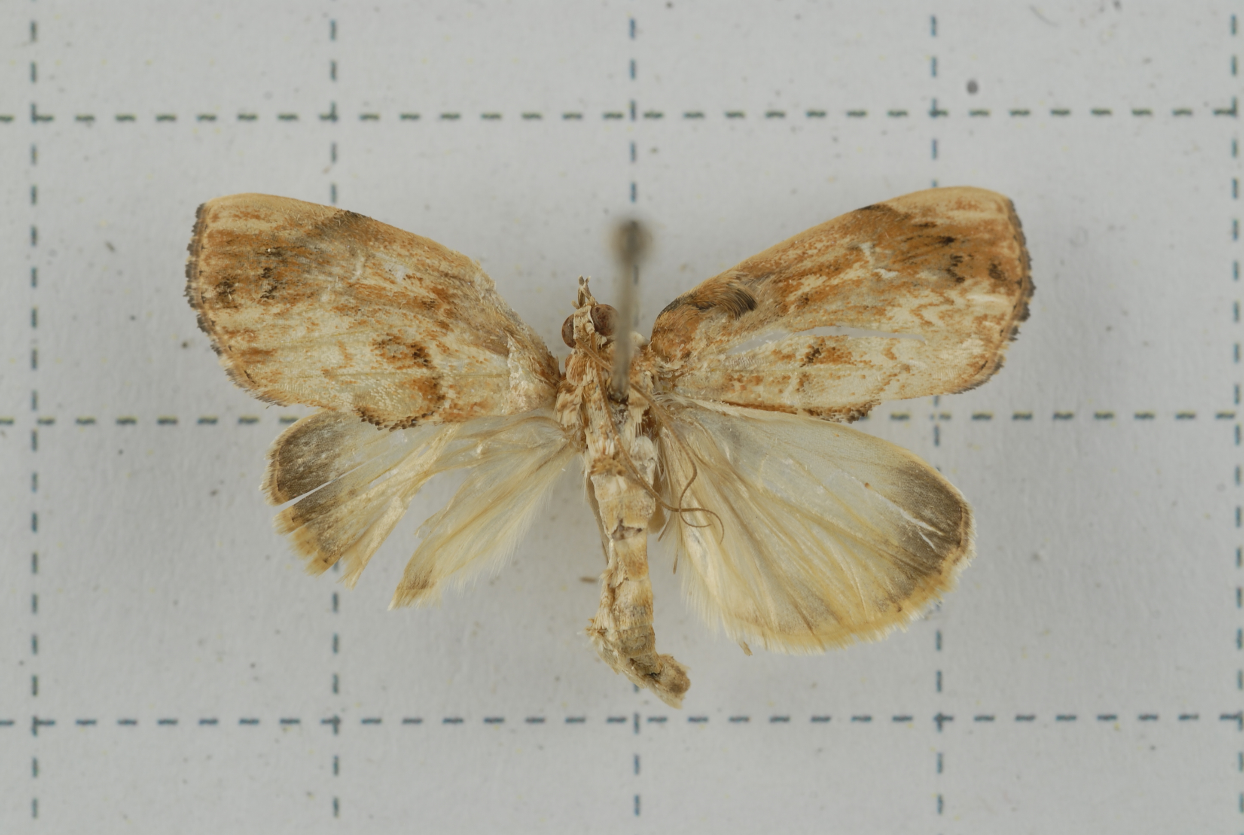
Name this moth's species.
Crocidolomia subhirsutalis
